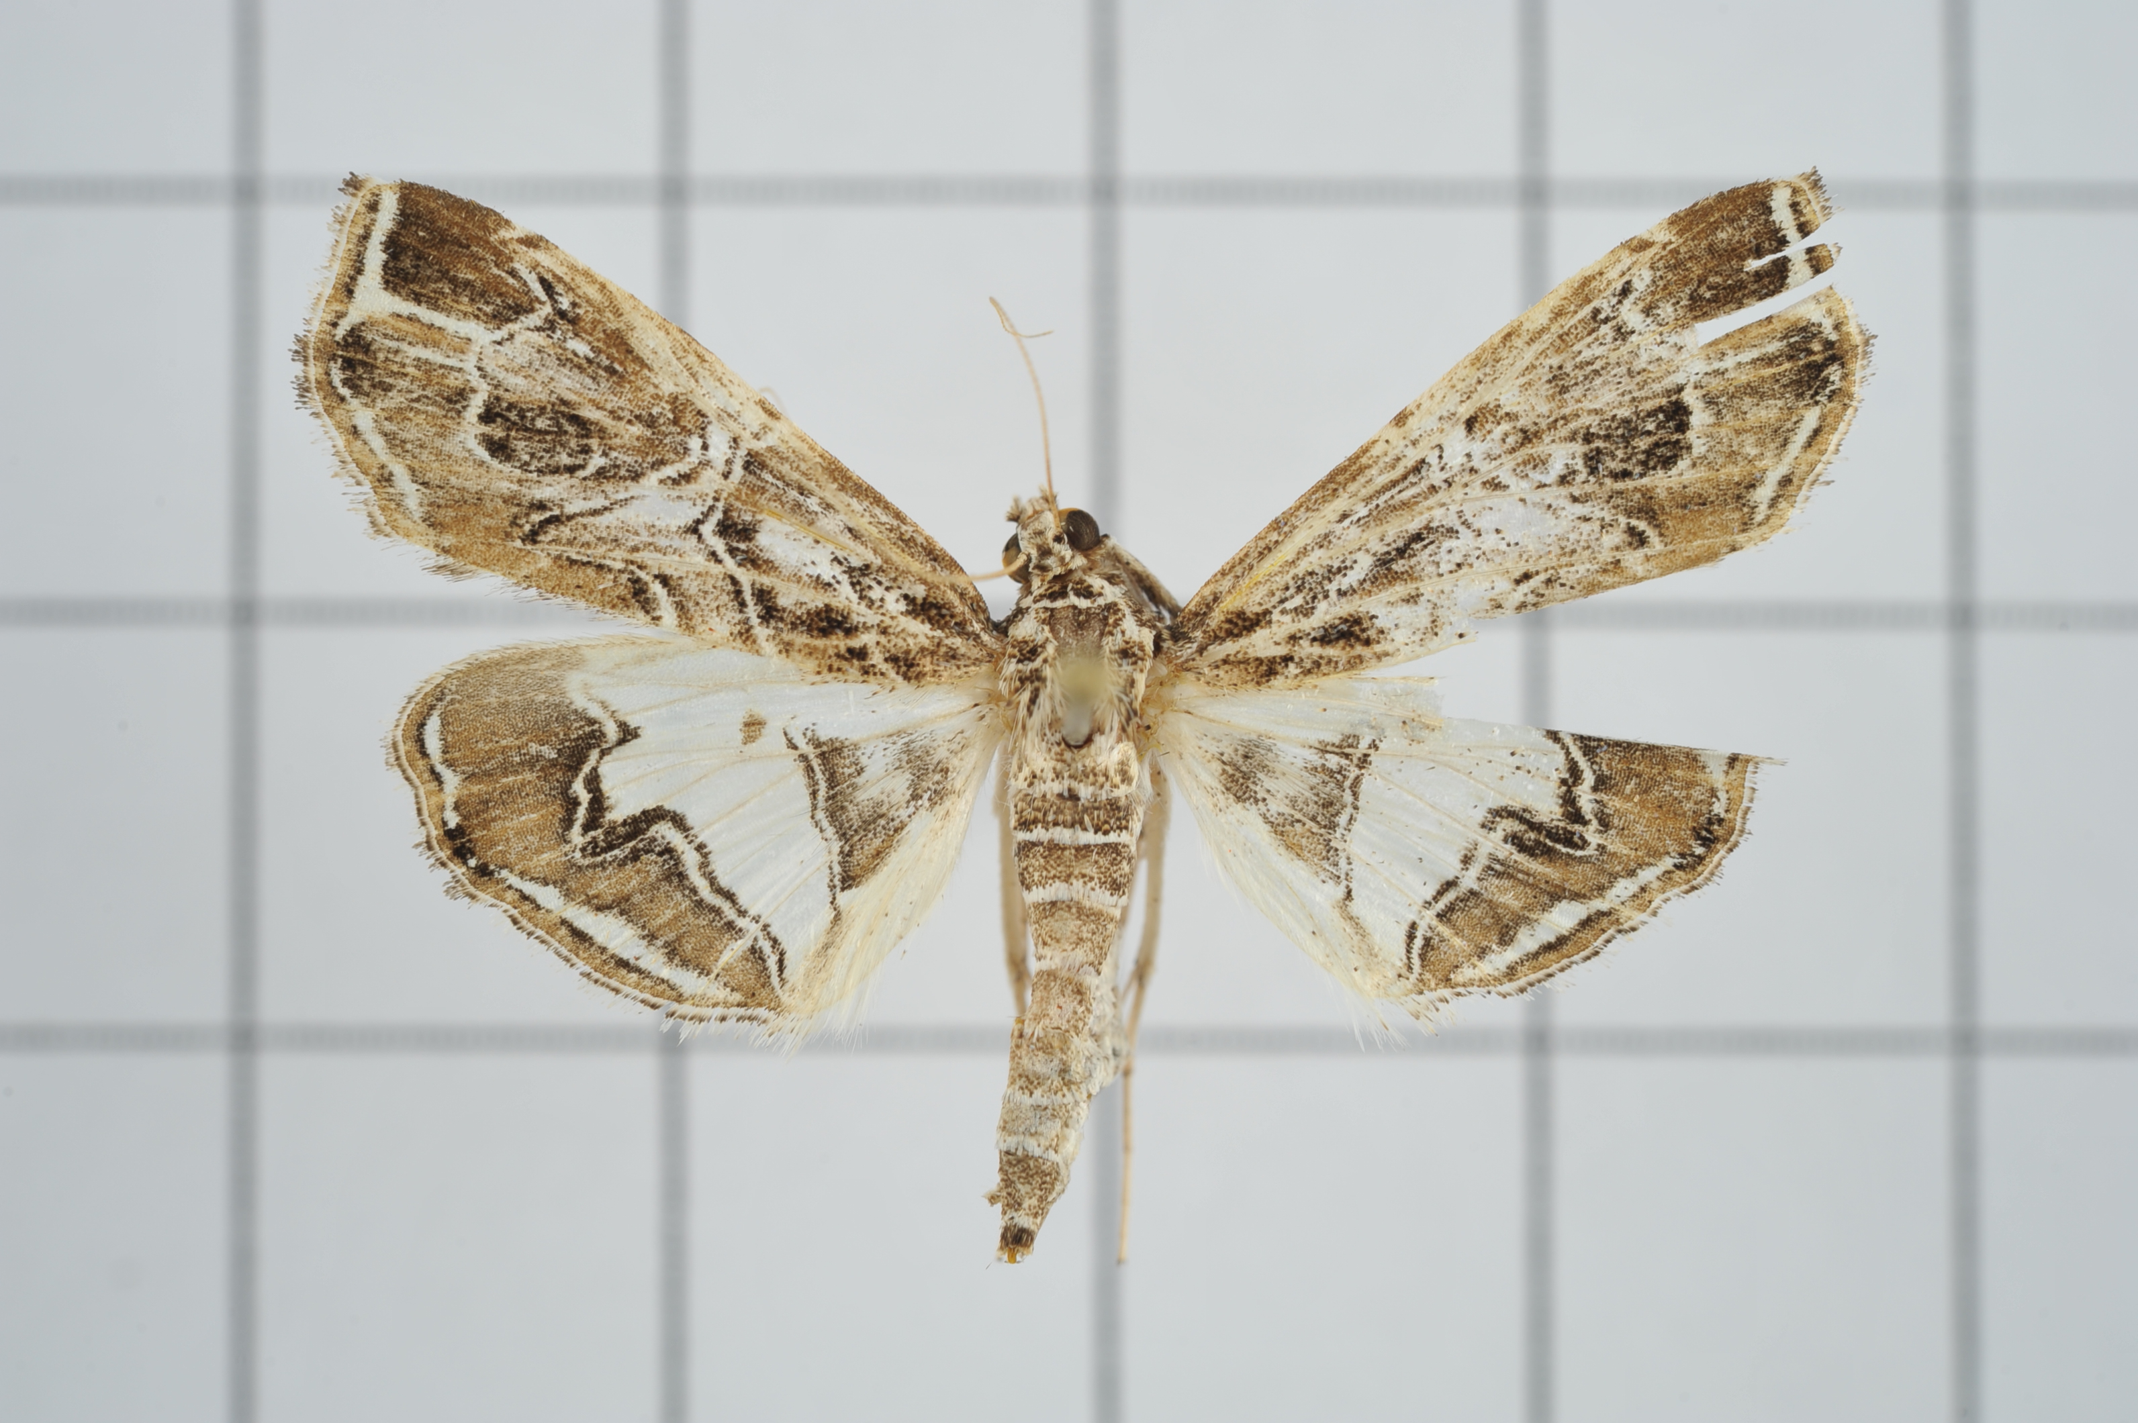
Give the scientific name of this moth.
Paracymoriza vagalis
